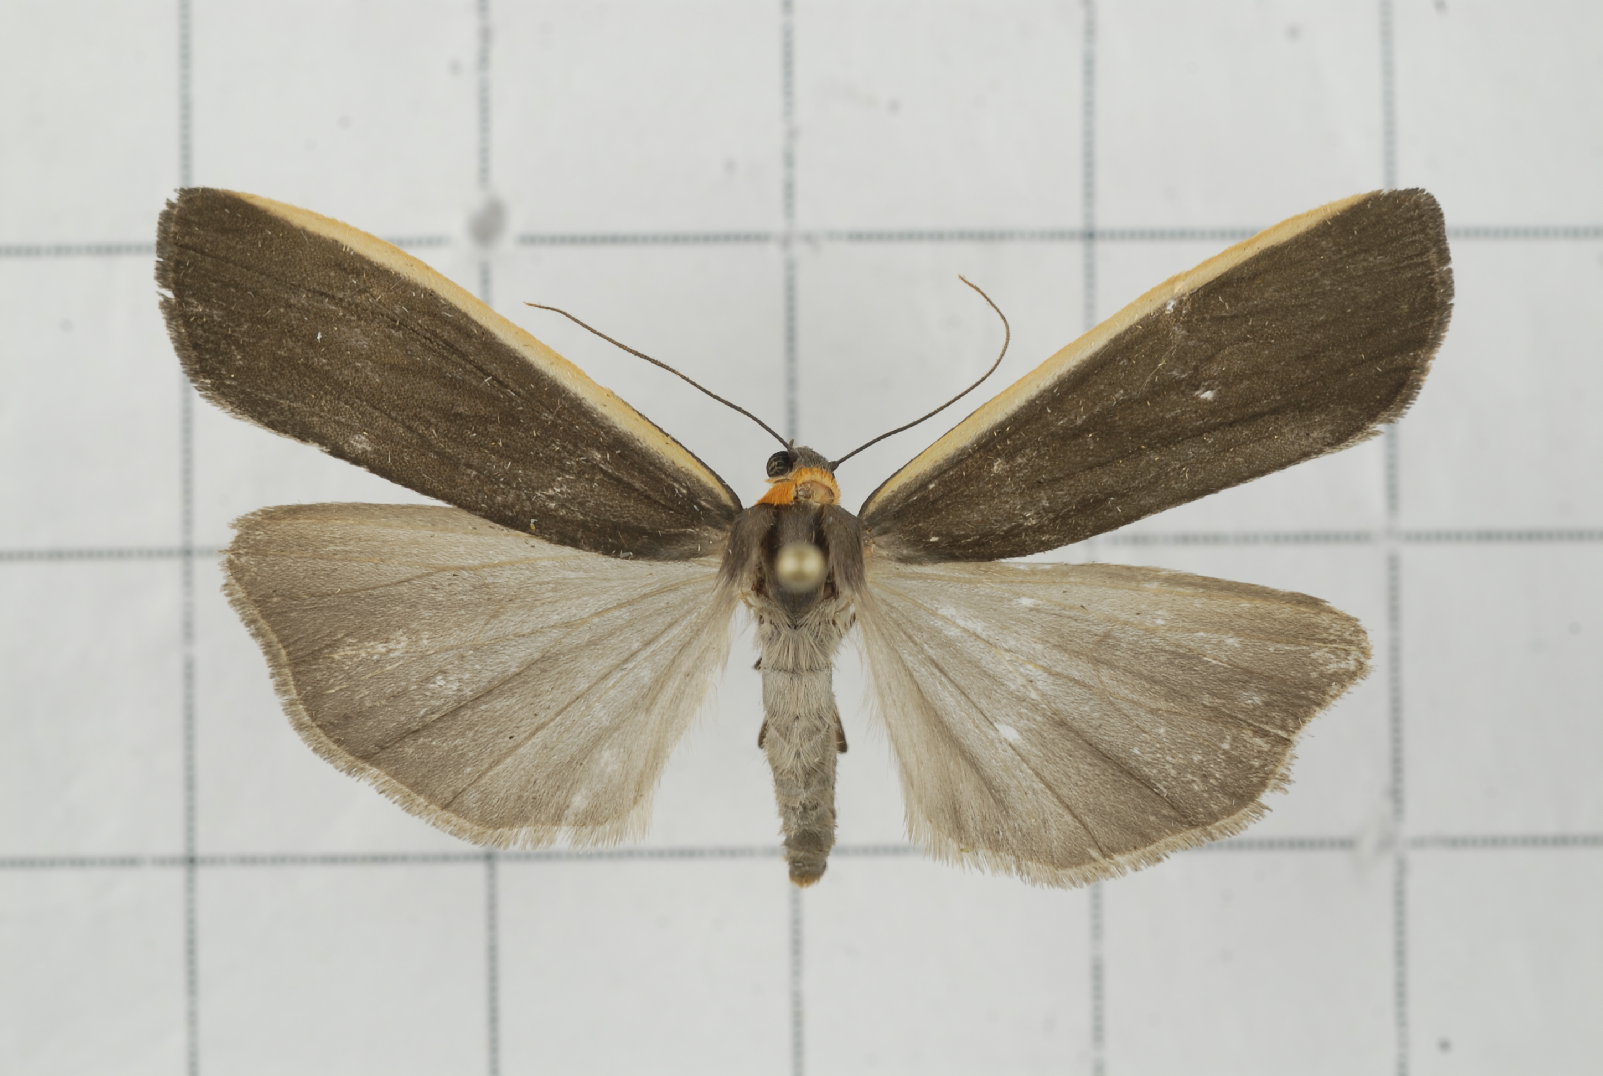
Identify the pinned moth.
Ghoria subpurpurea
